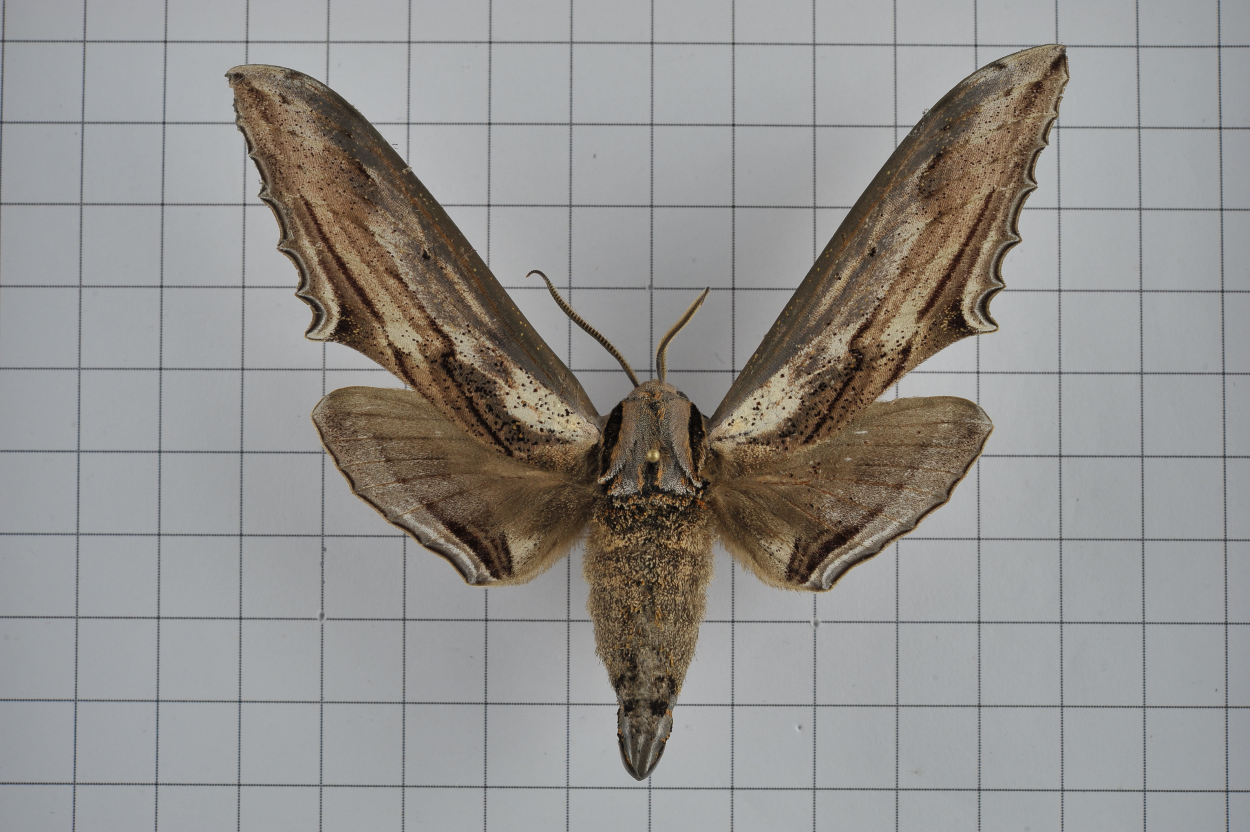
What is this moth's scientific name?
Langia zenzeroides formosana
